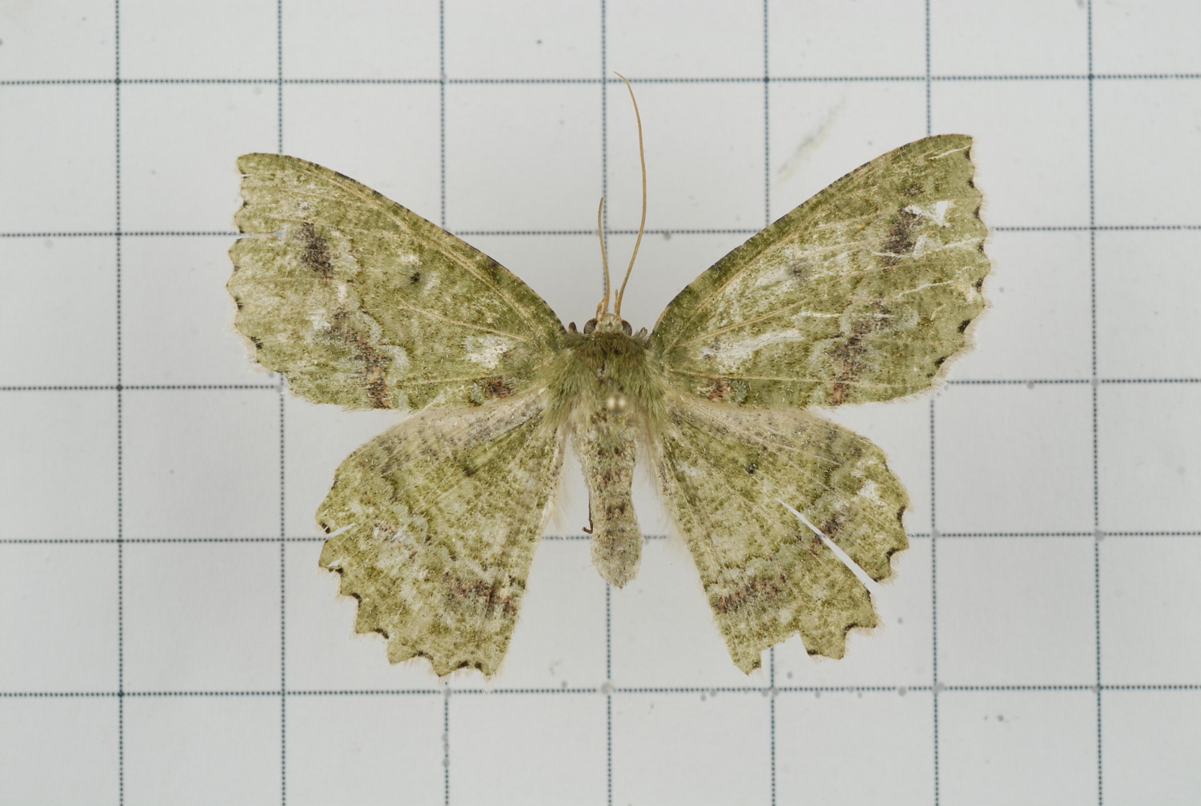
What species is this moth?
Herochroma supraviridaria
